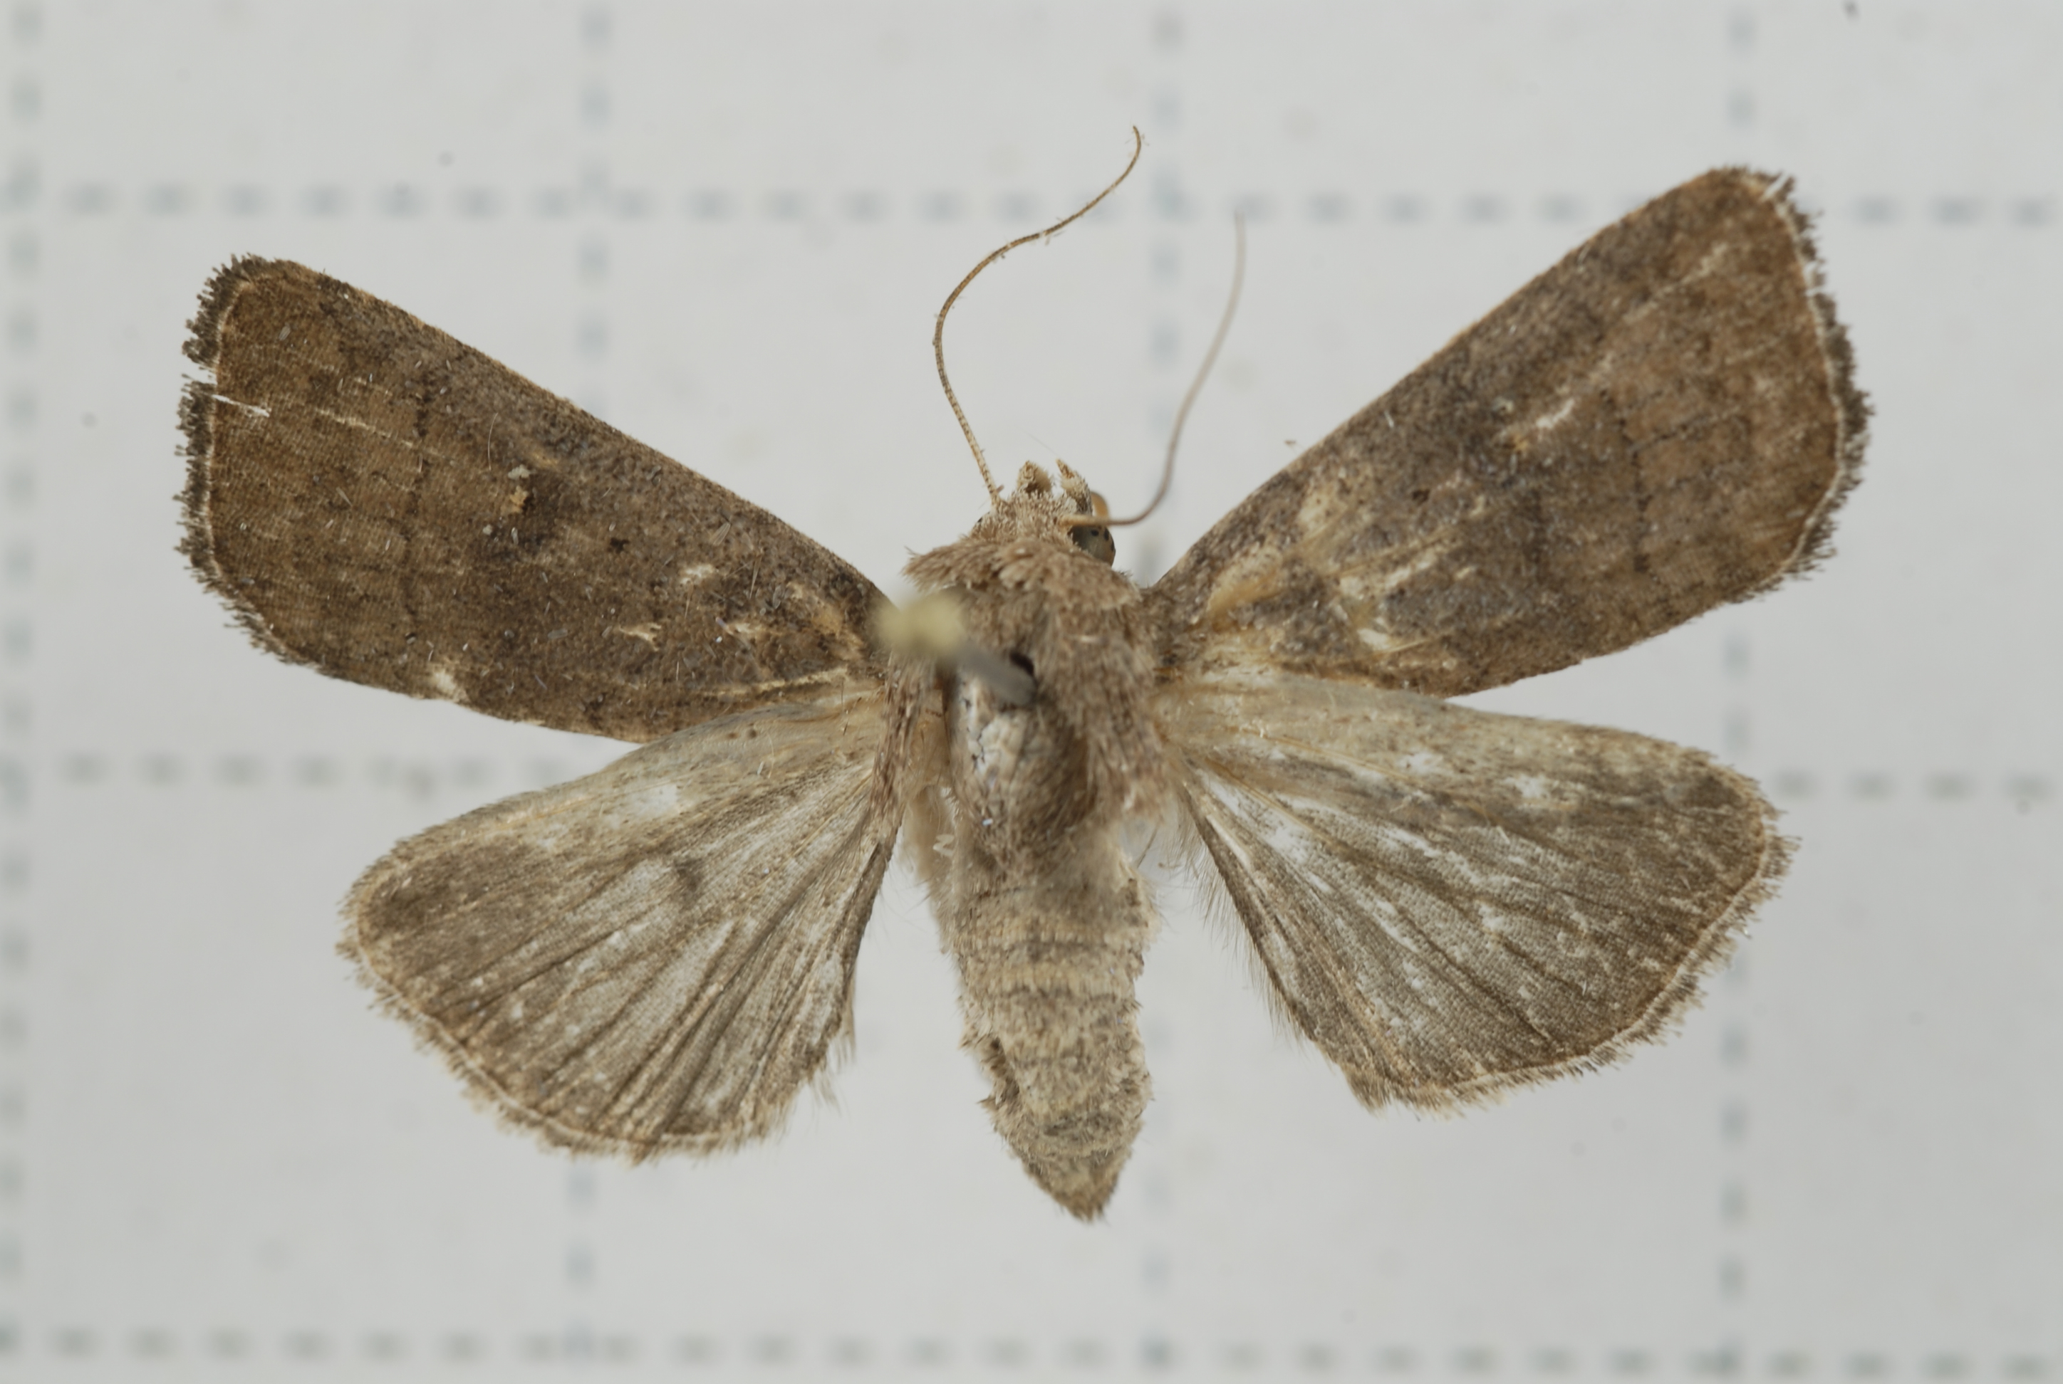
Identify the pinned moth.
Proxenus stellata
